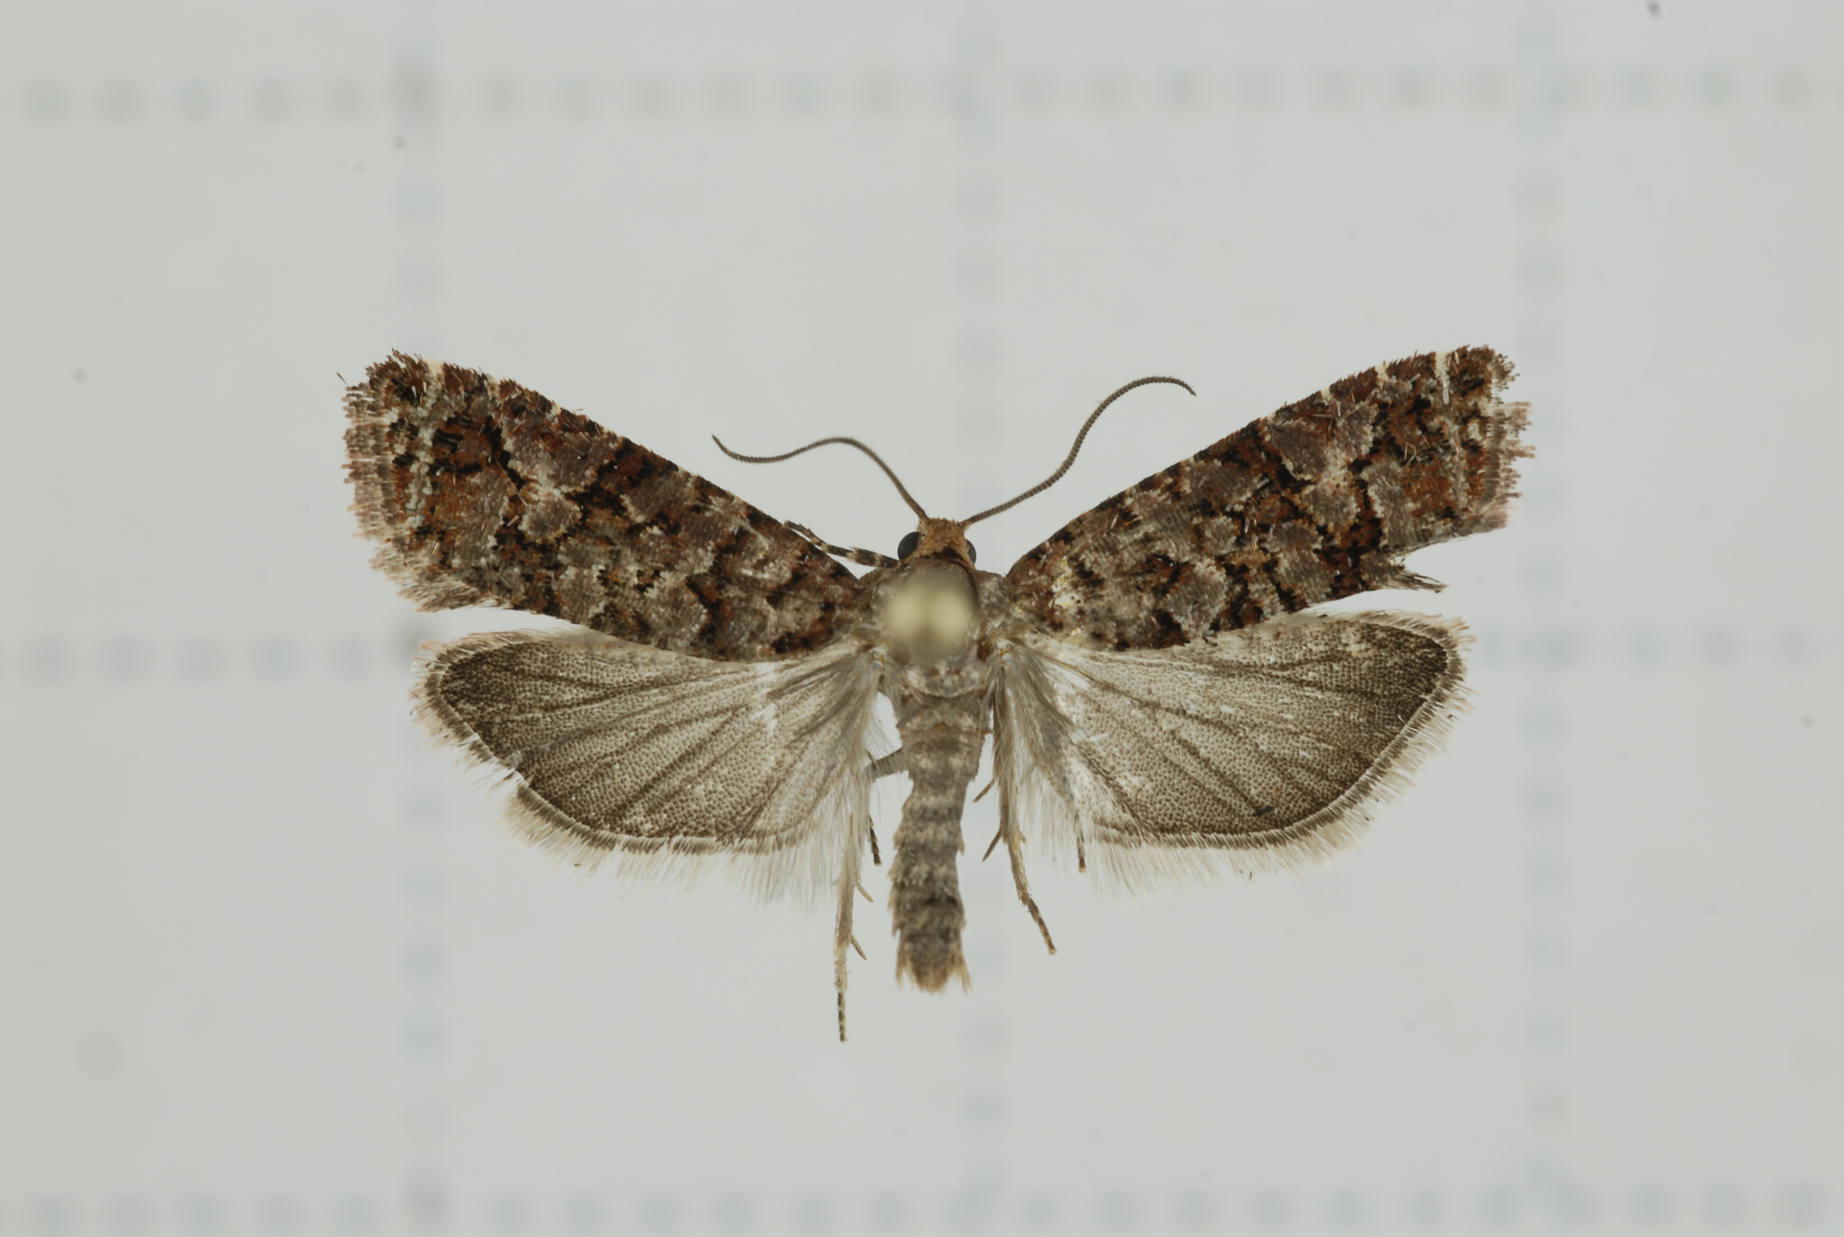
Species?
Gravitarmata margarotana
